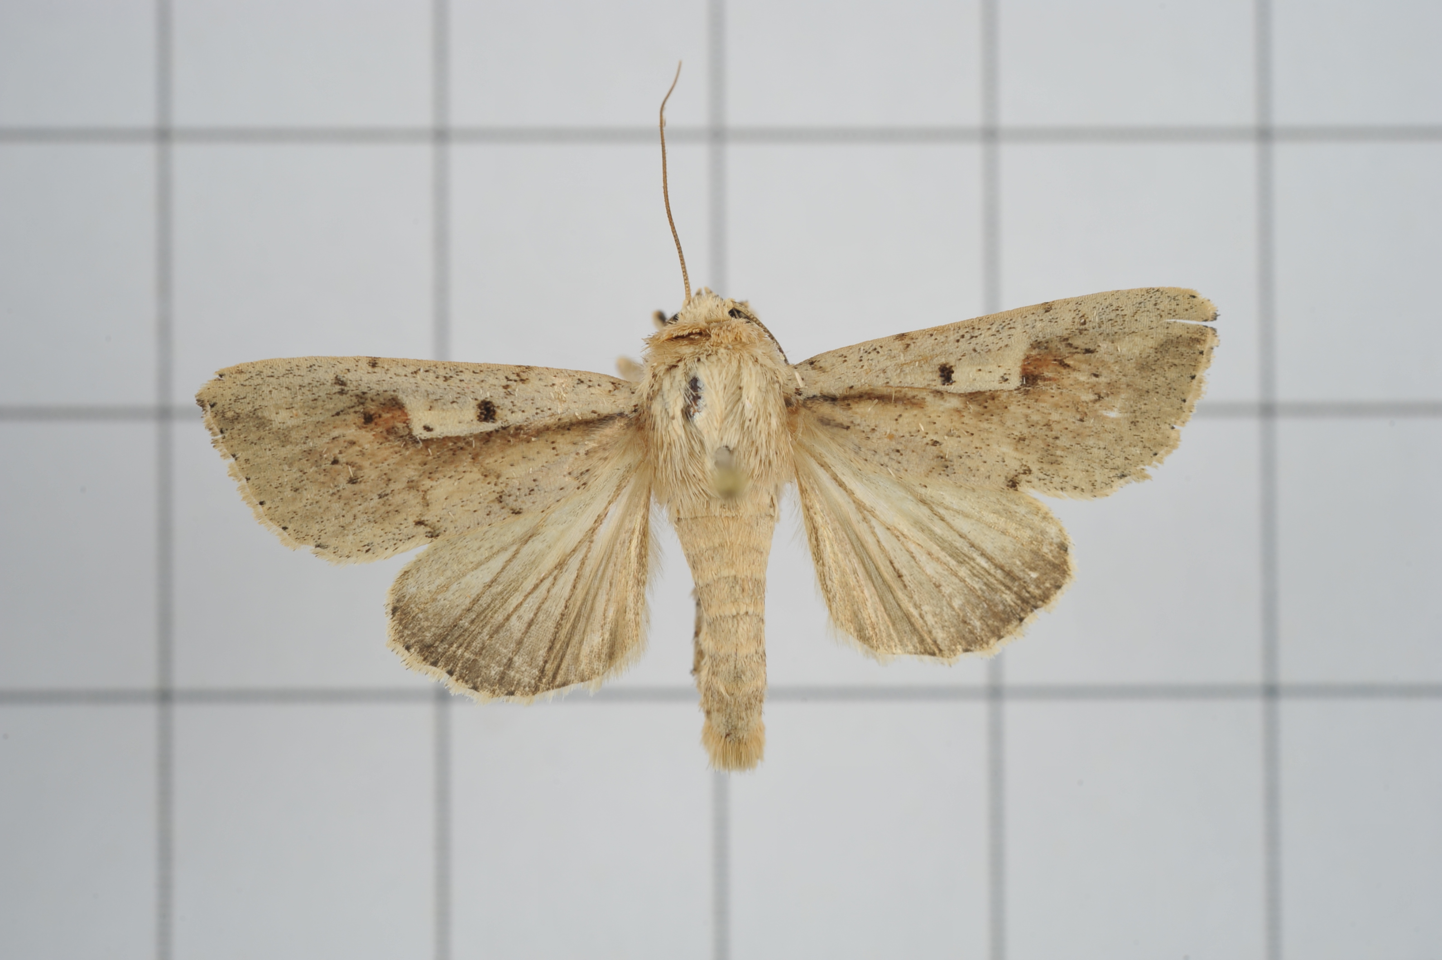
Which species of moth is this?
Leucania yu
